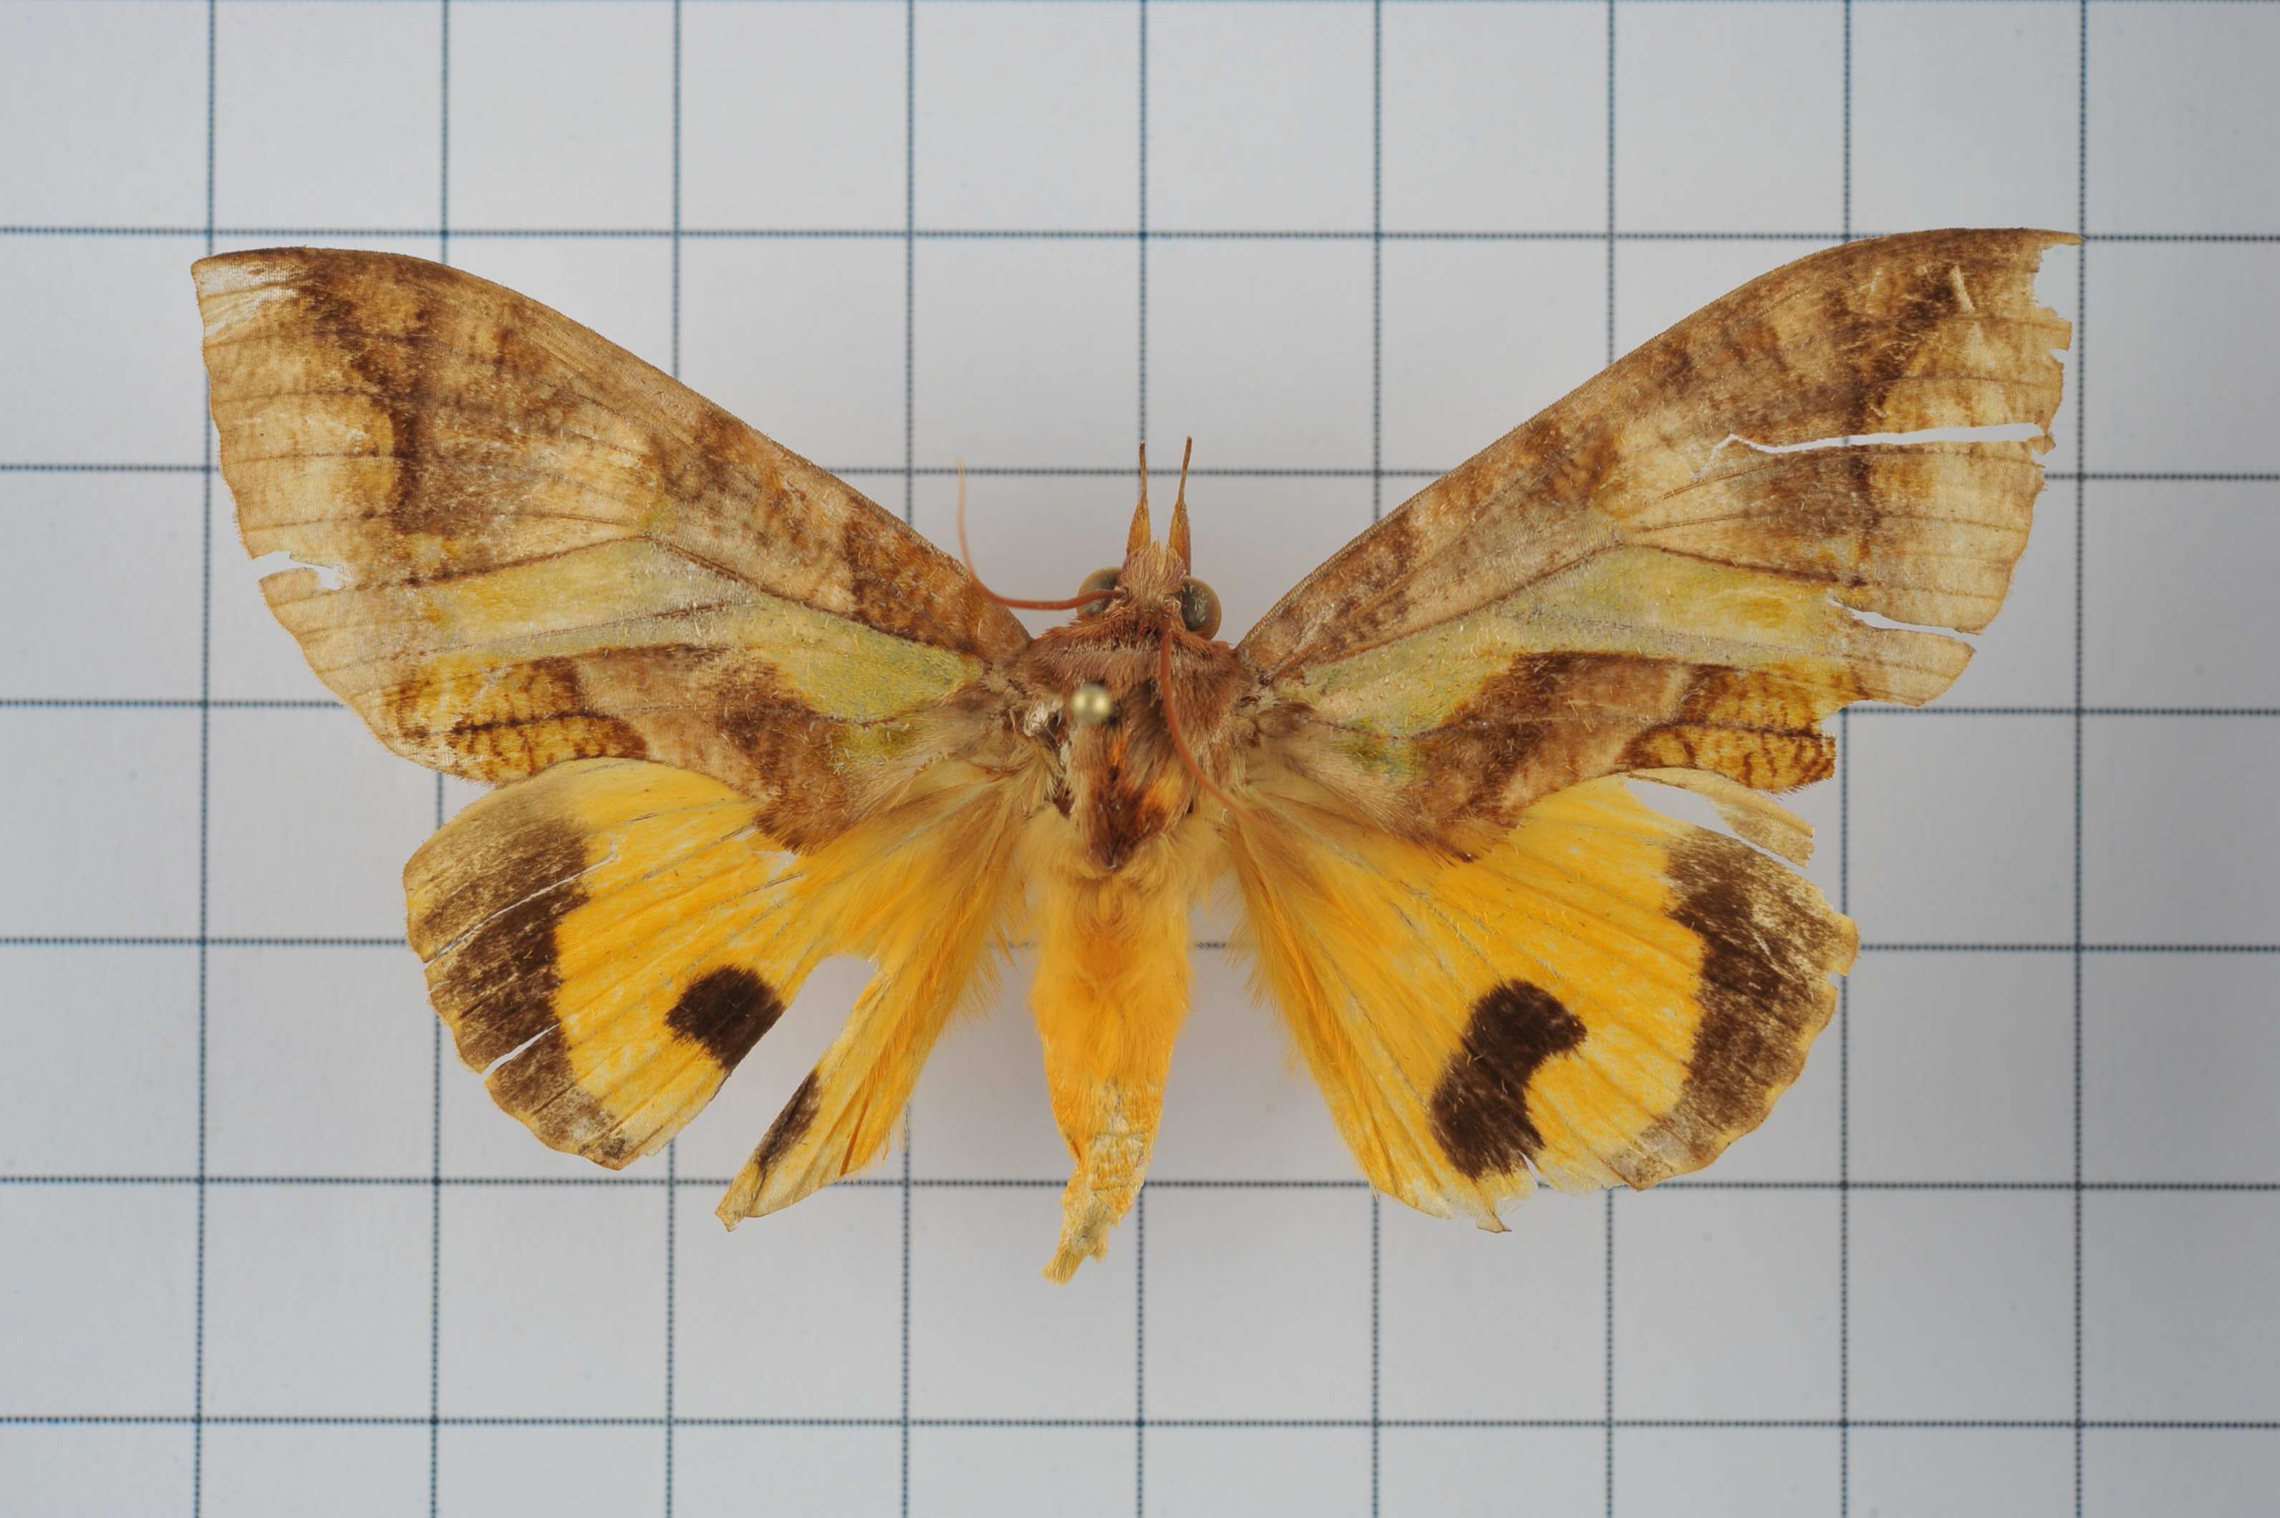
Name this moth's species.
Eudocima homaena
